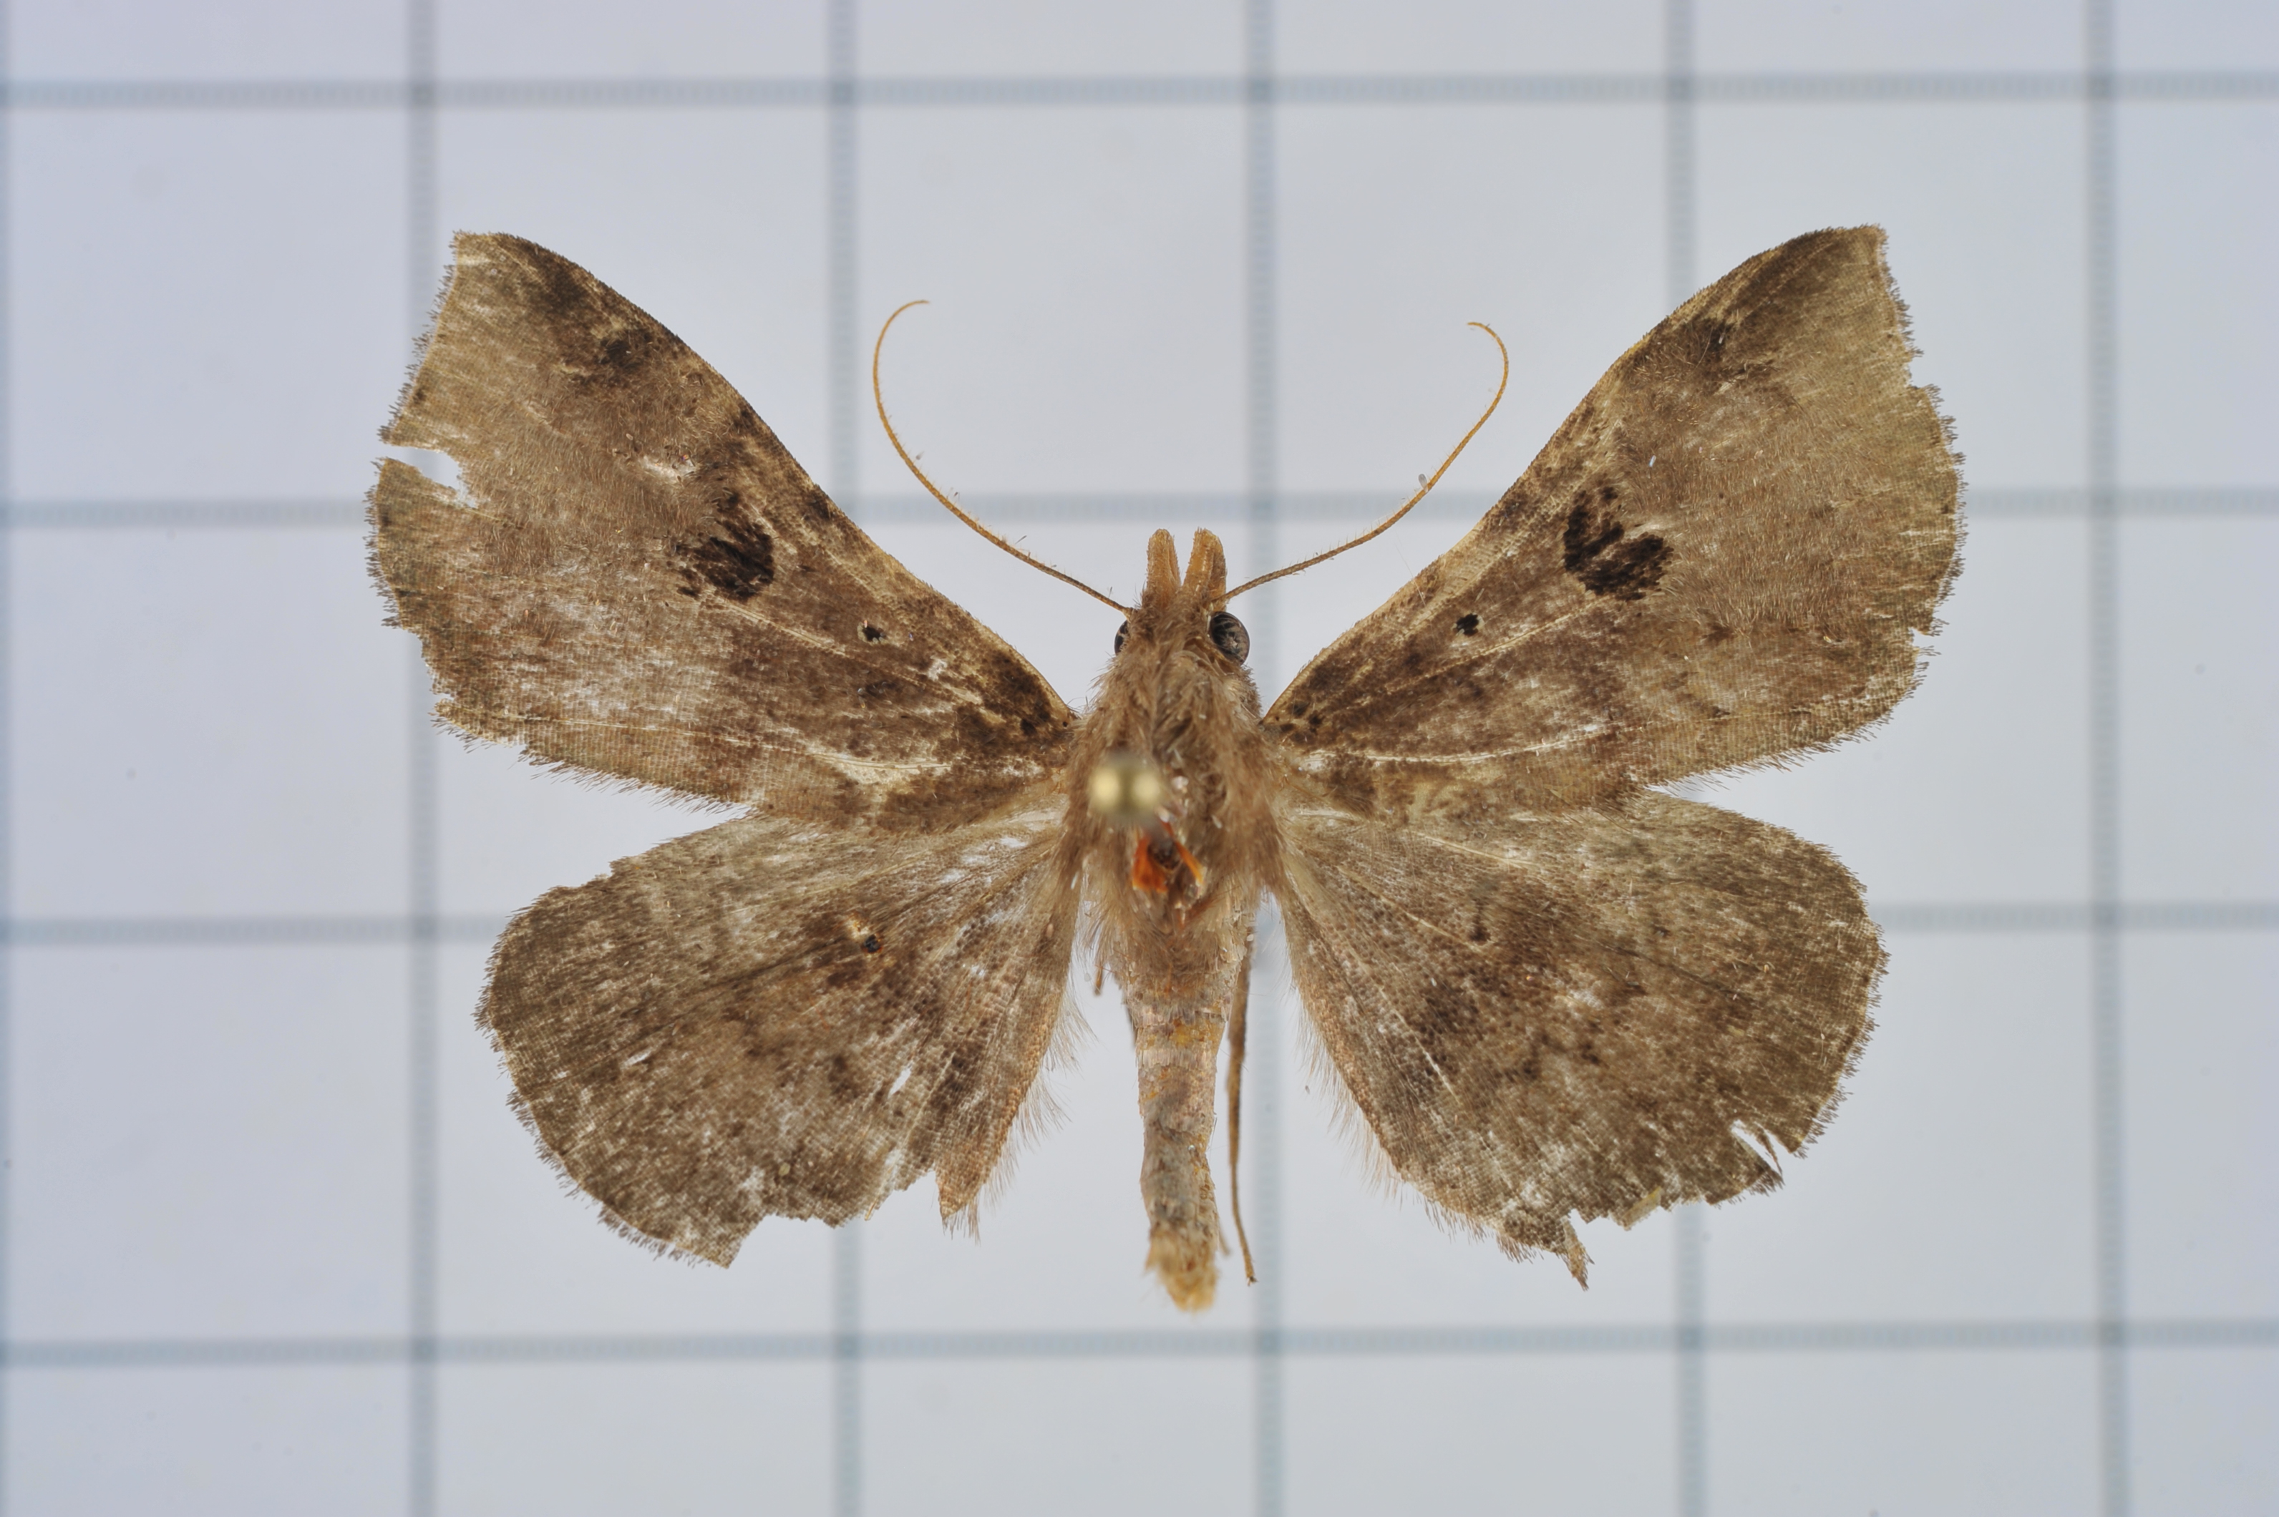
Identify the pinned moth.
Mosopia punctilinea
